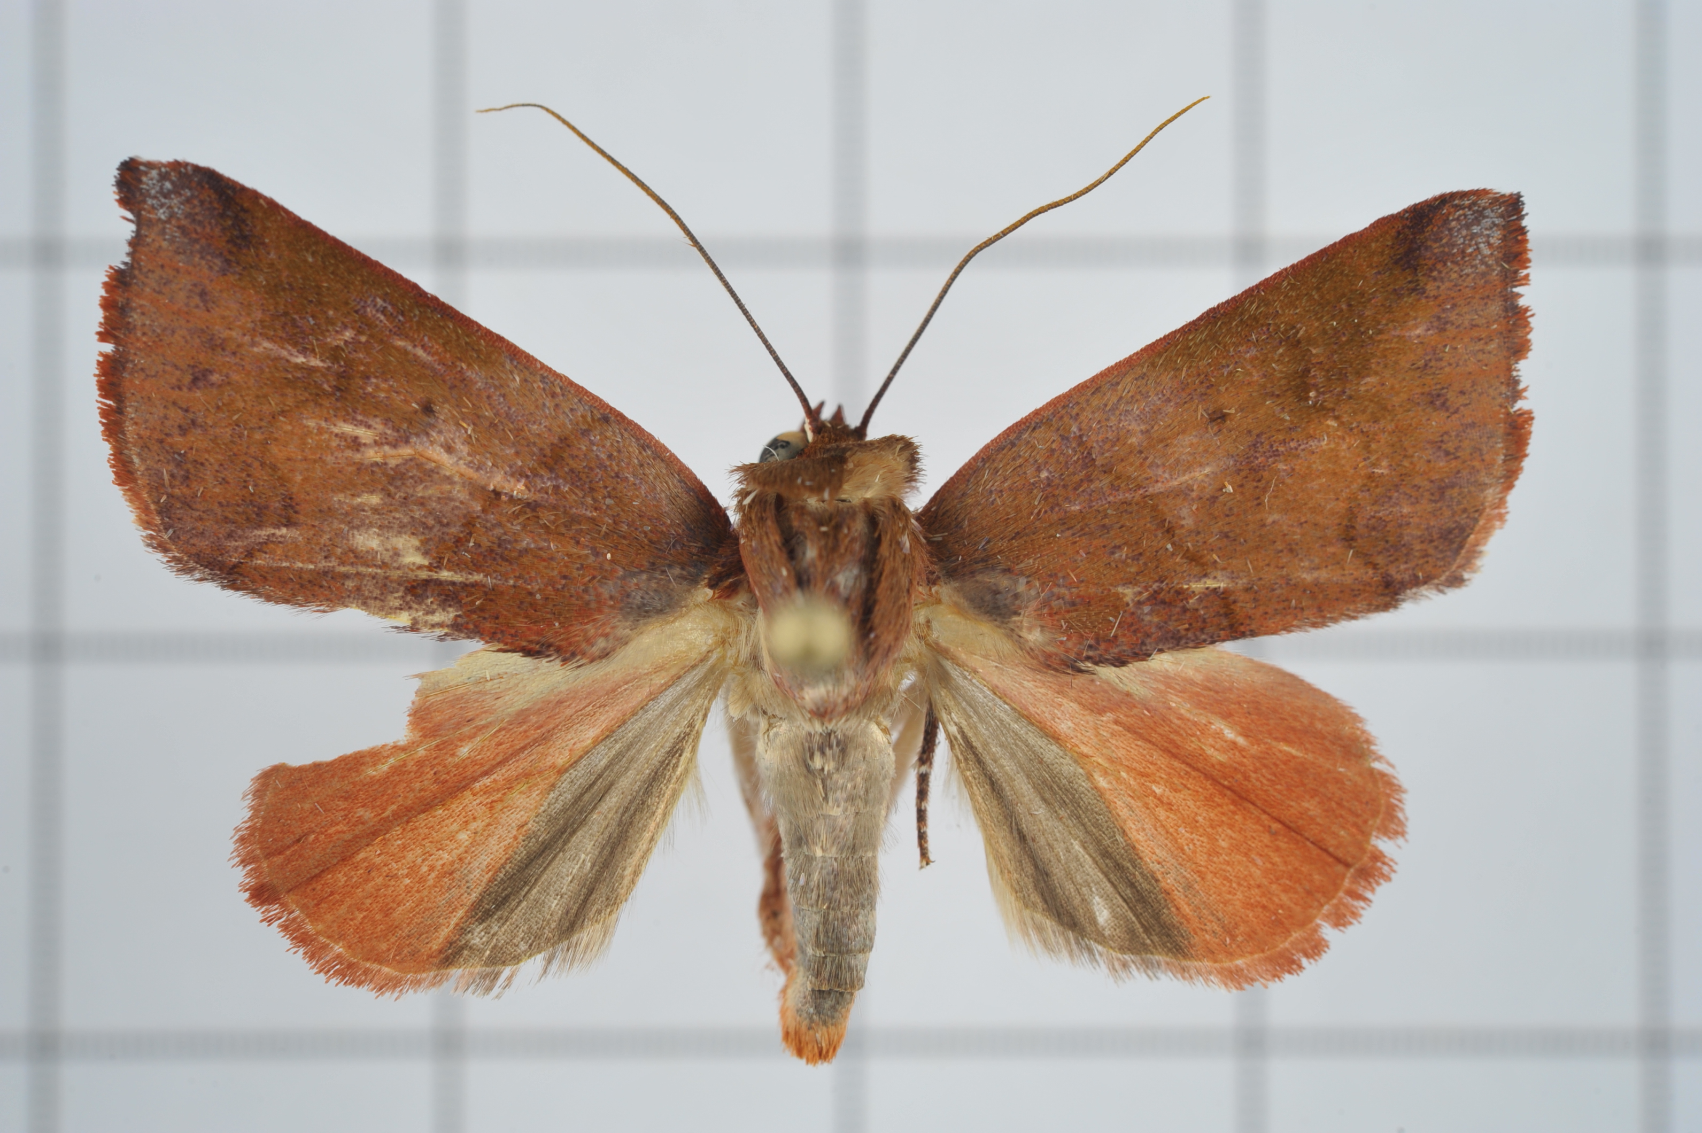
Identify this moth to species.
Xenochroa internifusca
